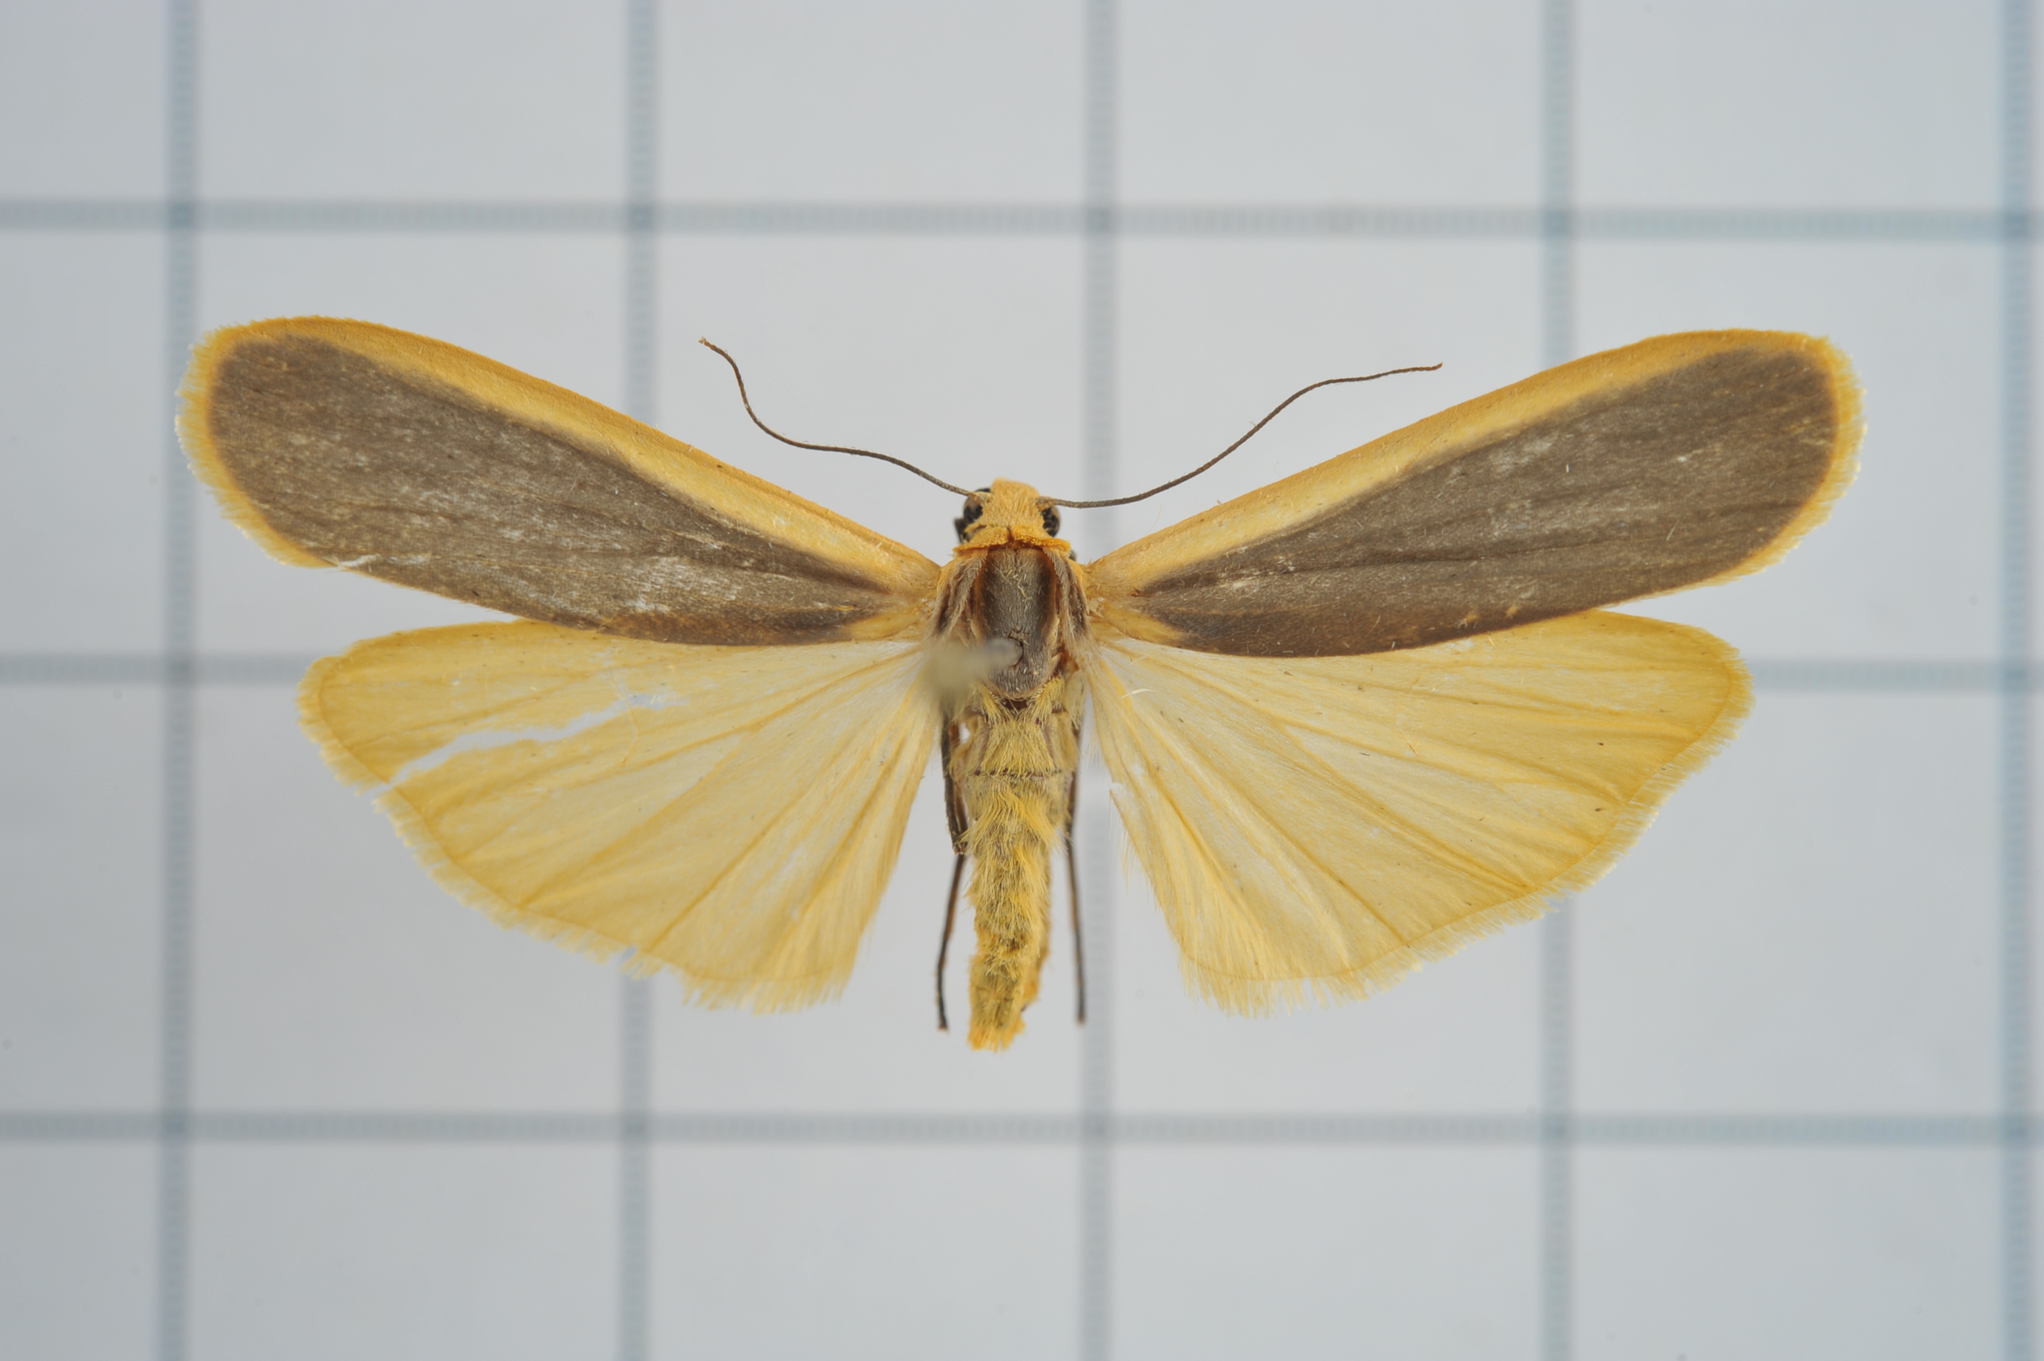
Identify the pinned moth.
Brunia antica
